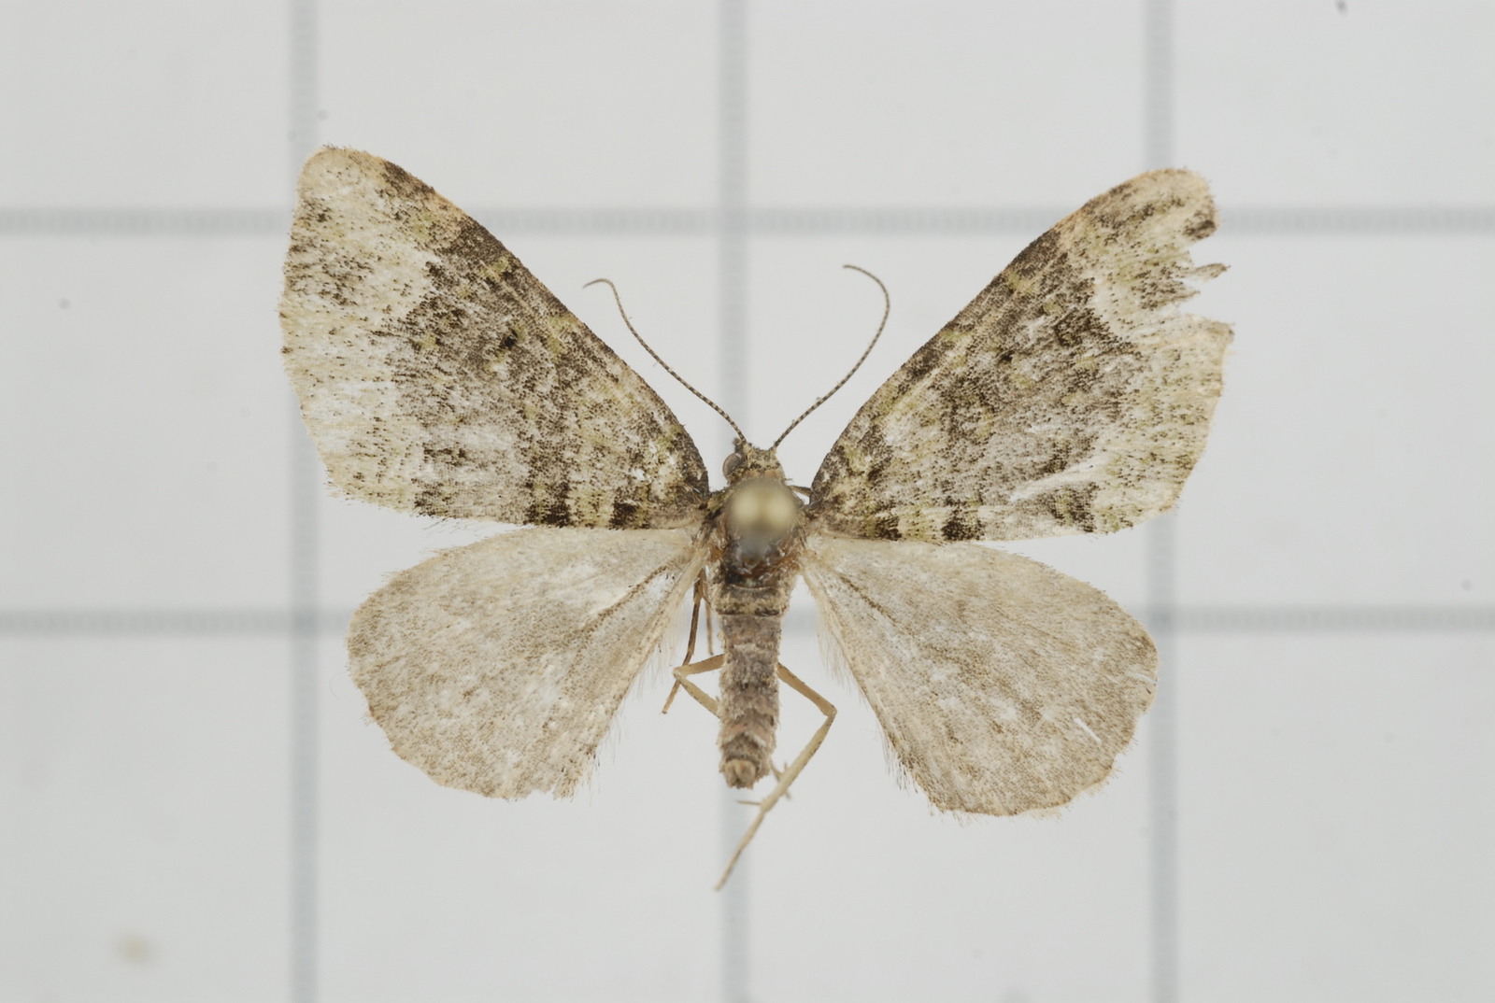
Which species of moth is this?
Apithecia viridata wilemani
